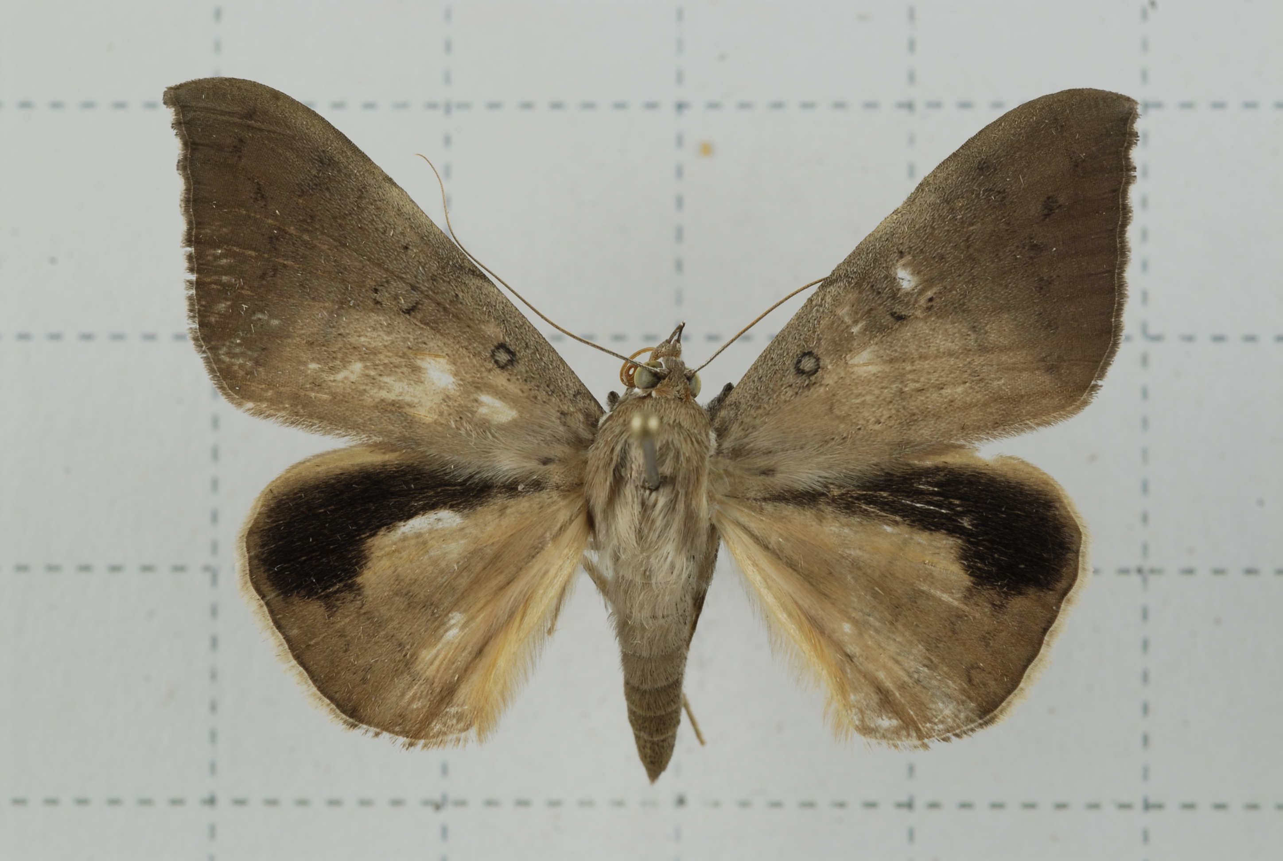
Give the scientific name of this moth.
Oxyodes scrobiculata
